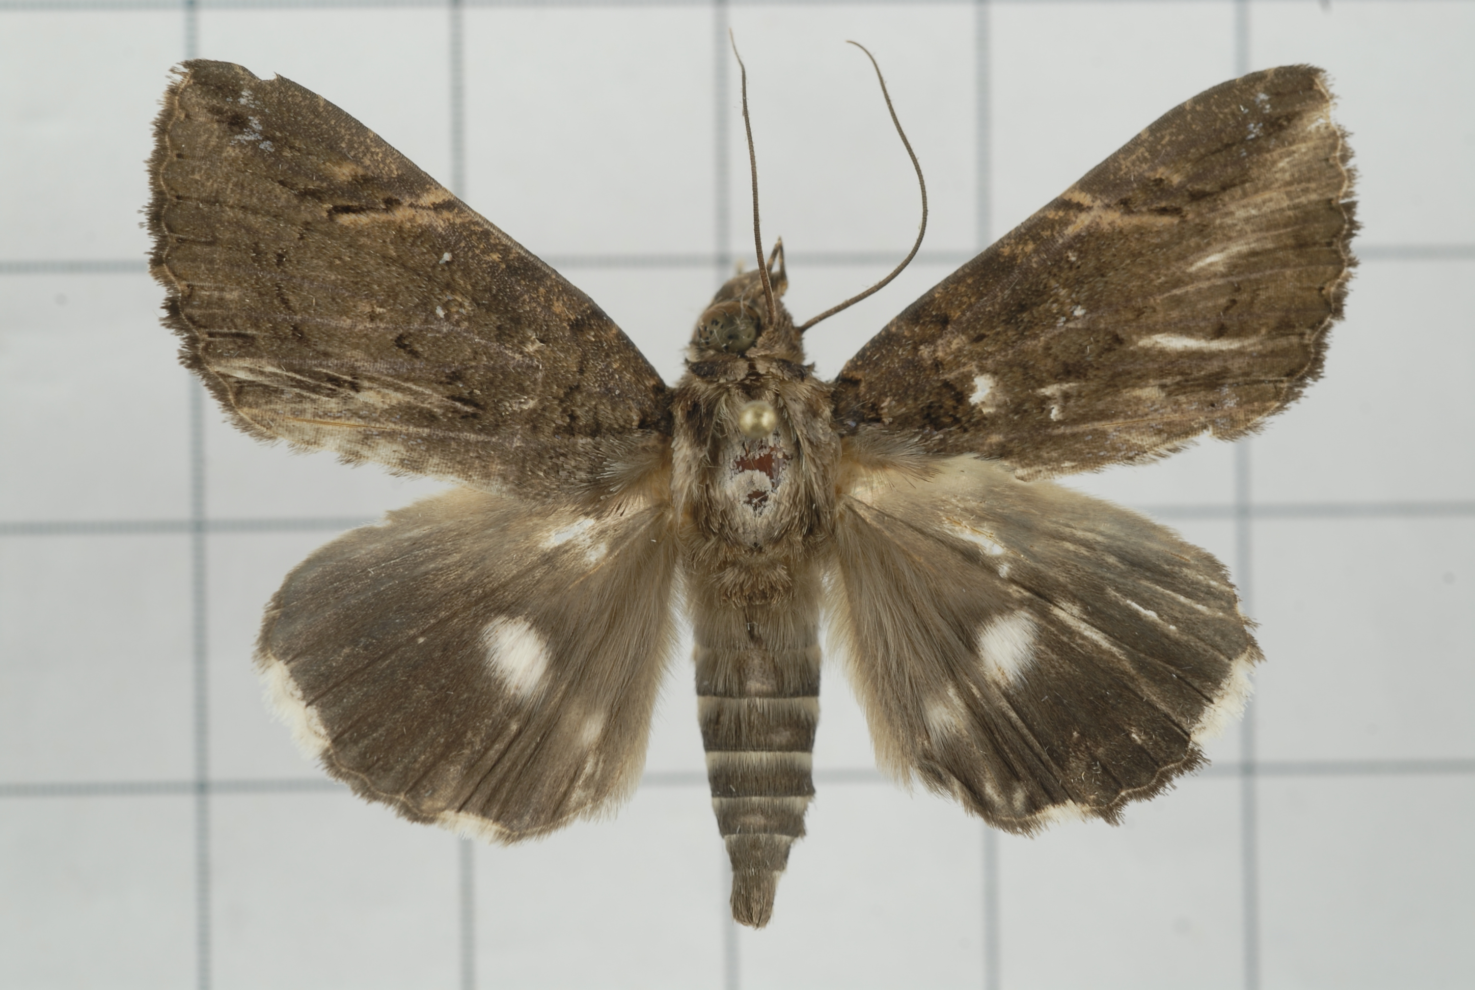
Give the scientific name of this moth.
Ercheia cyllaria
